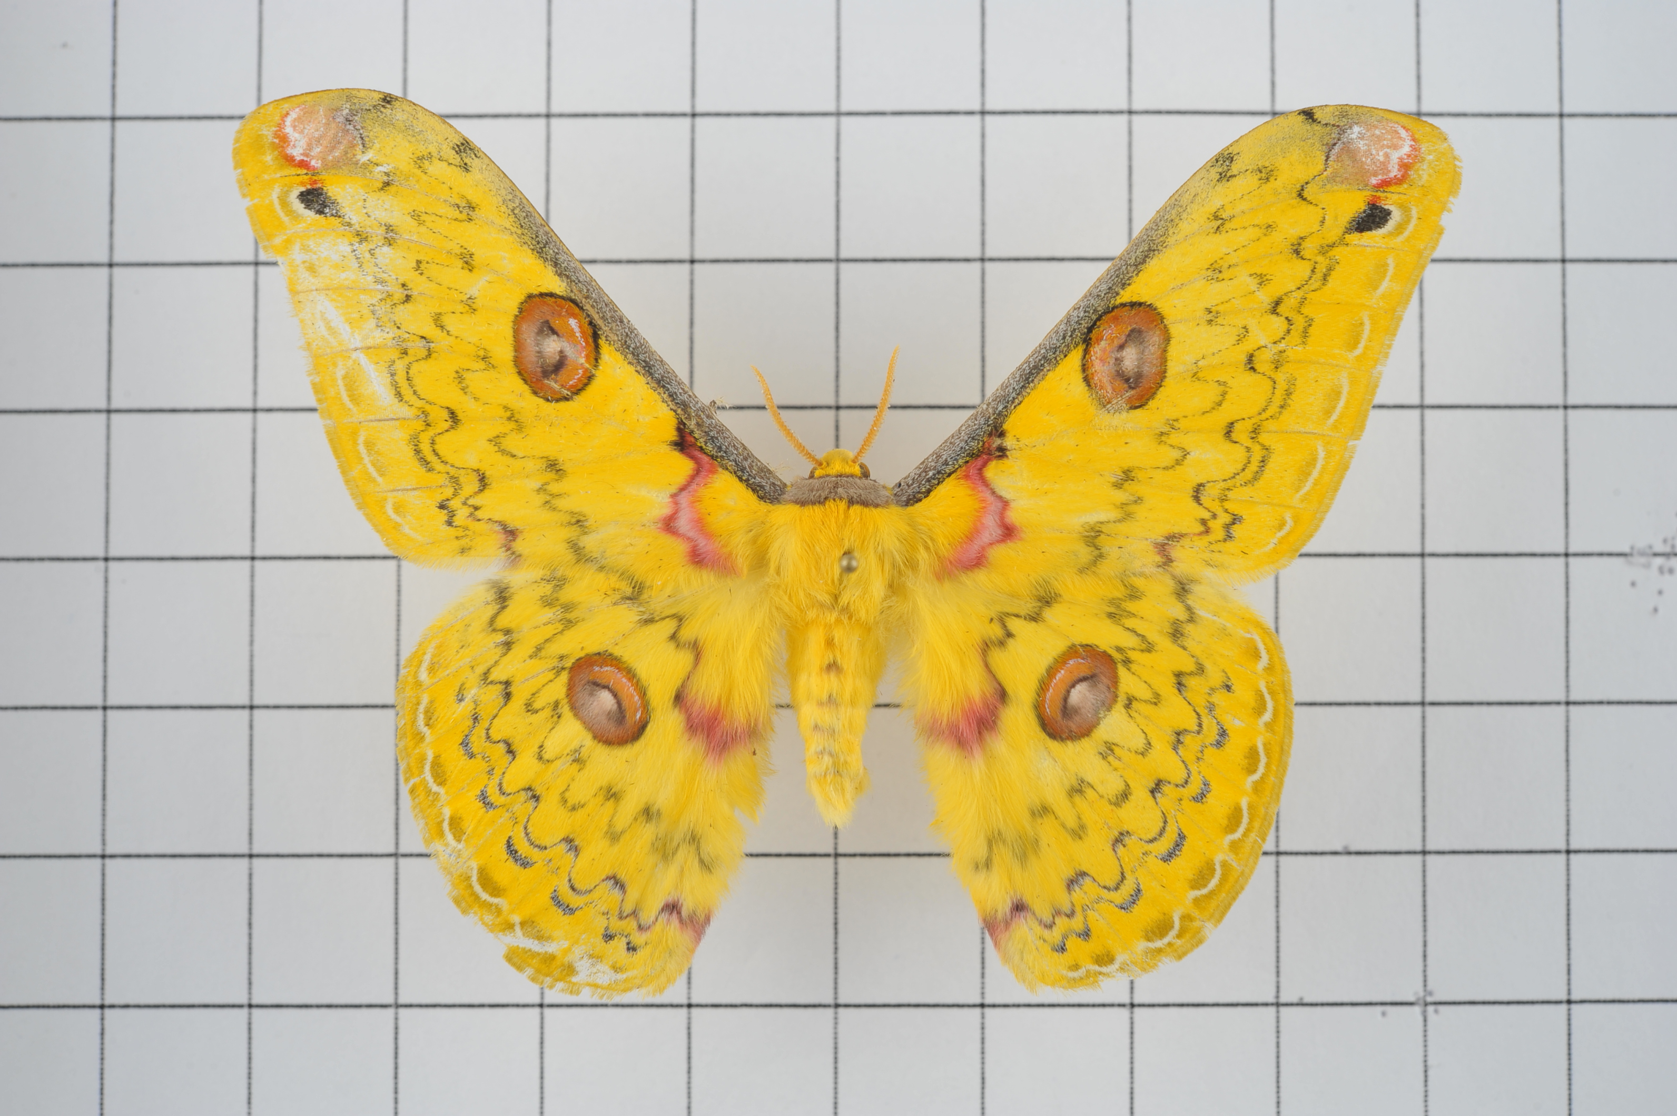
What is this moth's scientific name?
Loepa formosensis
